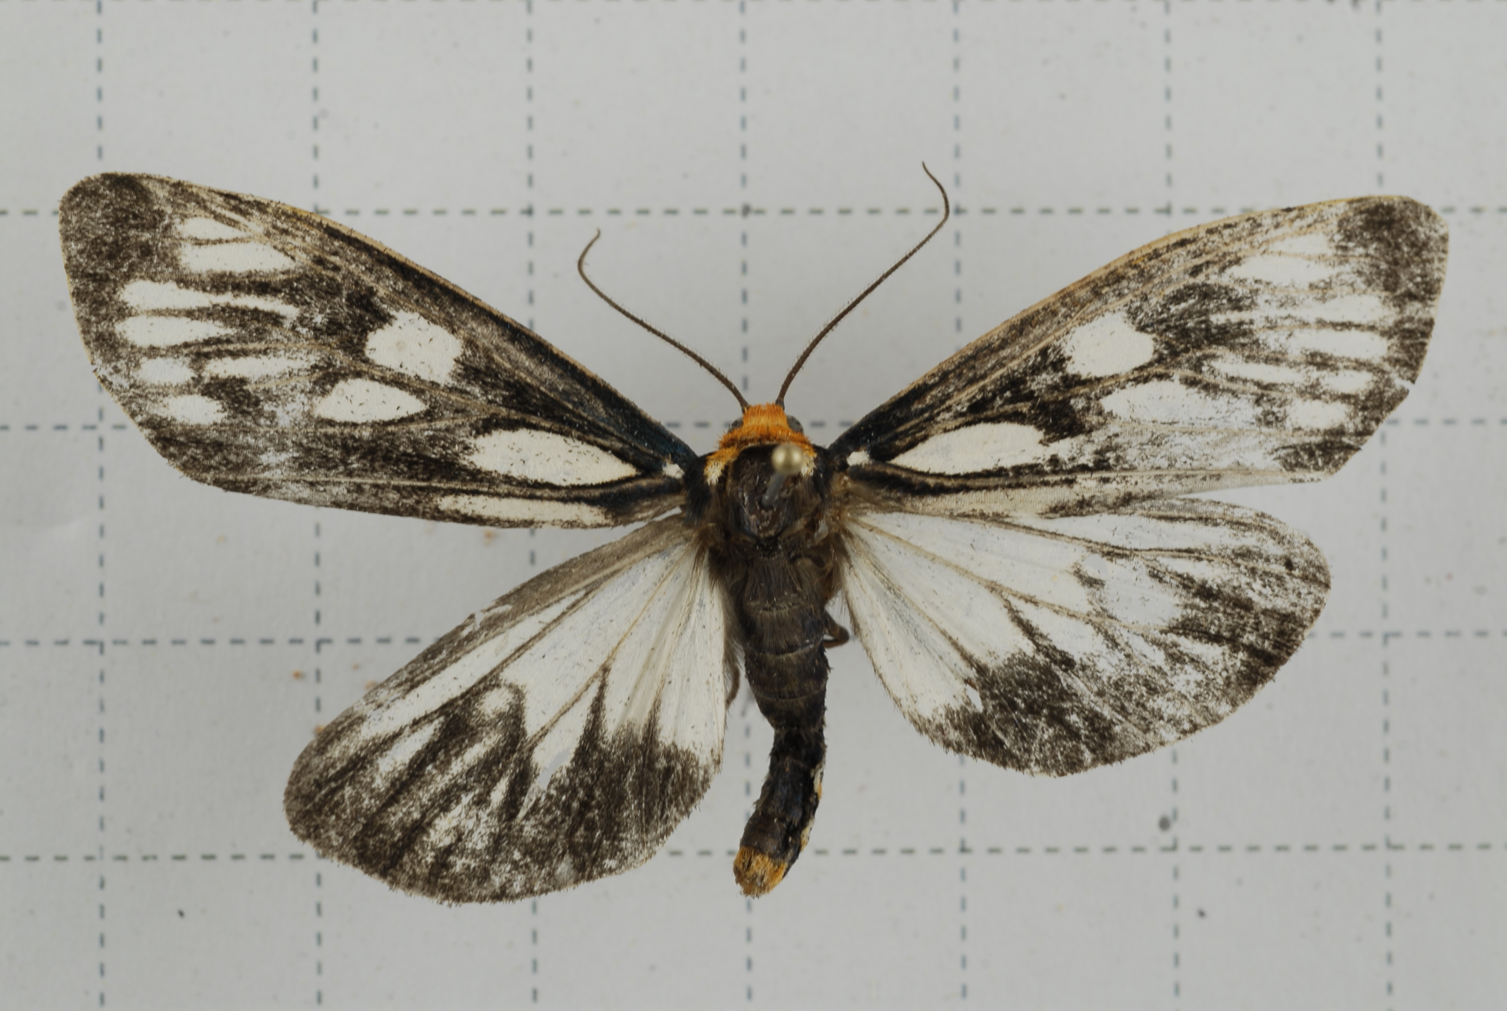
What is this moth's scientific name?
Macrobrochis gigas
